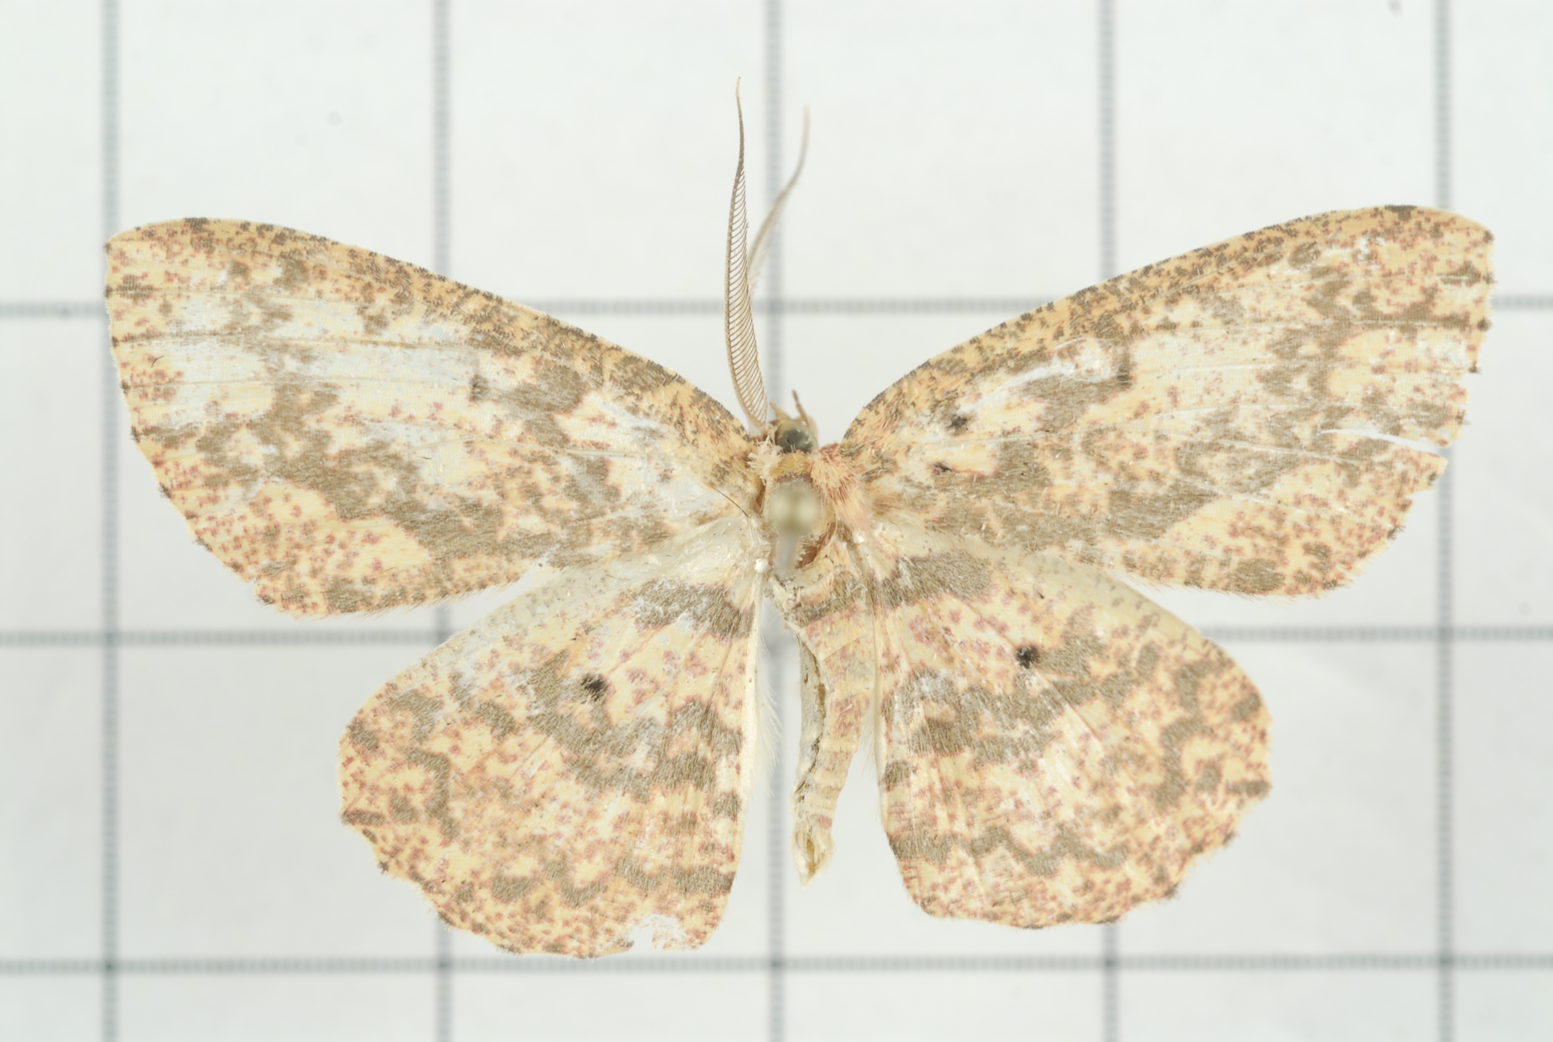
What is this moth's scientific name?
Borbacha pardaria
